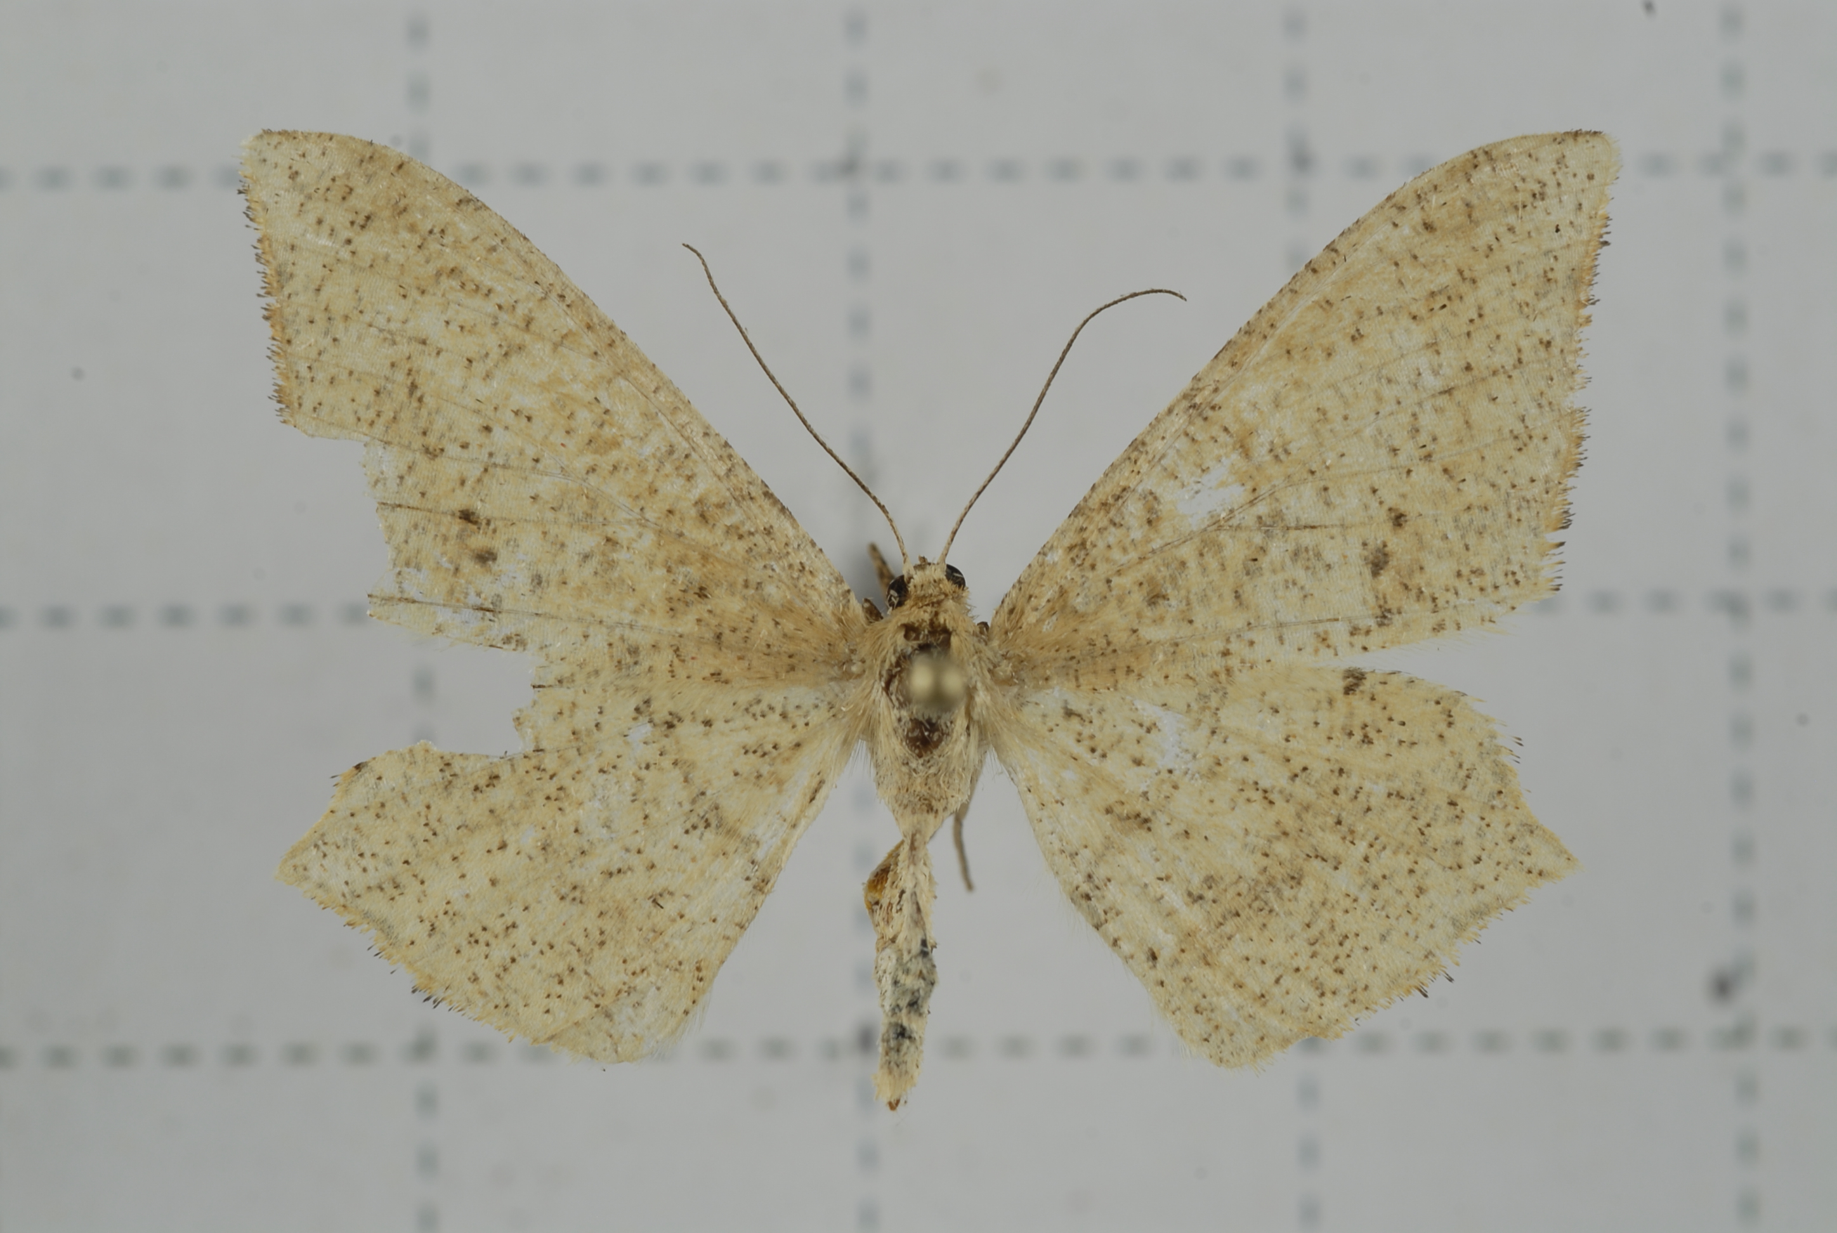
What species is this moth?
Krananda falcata
